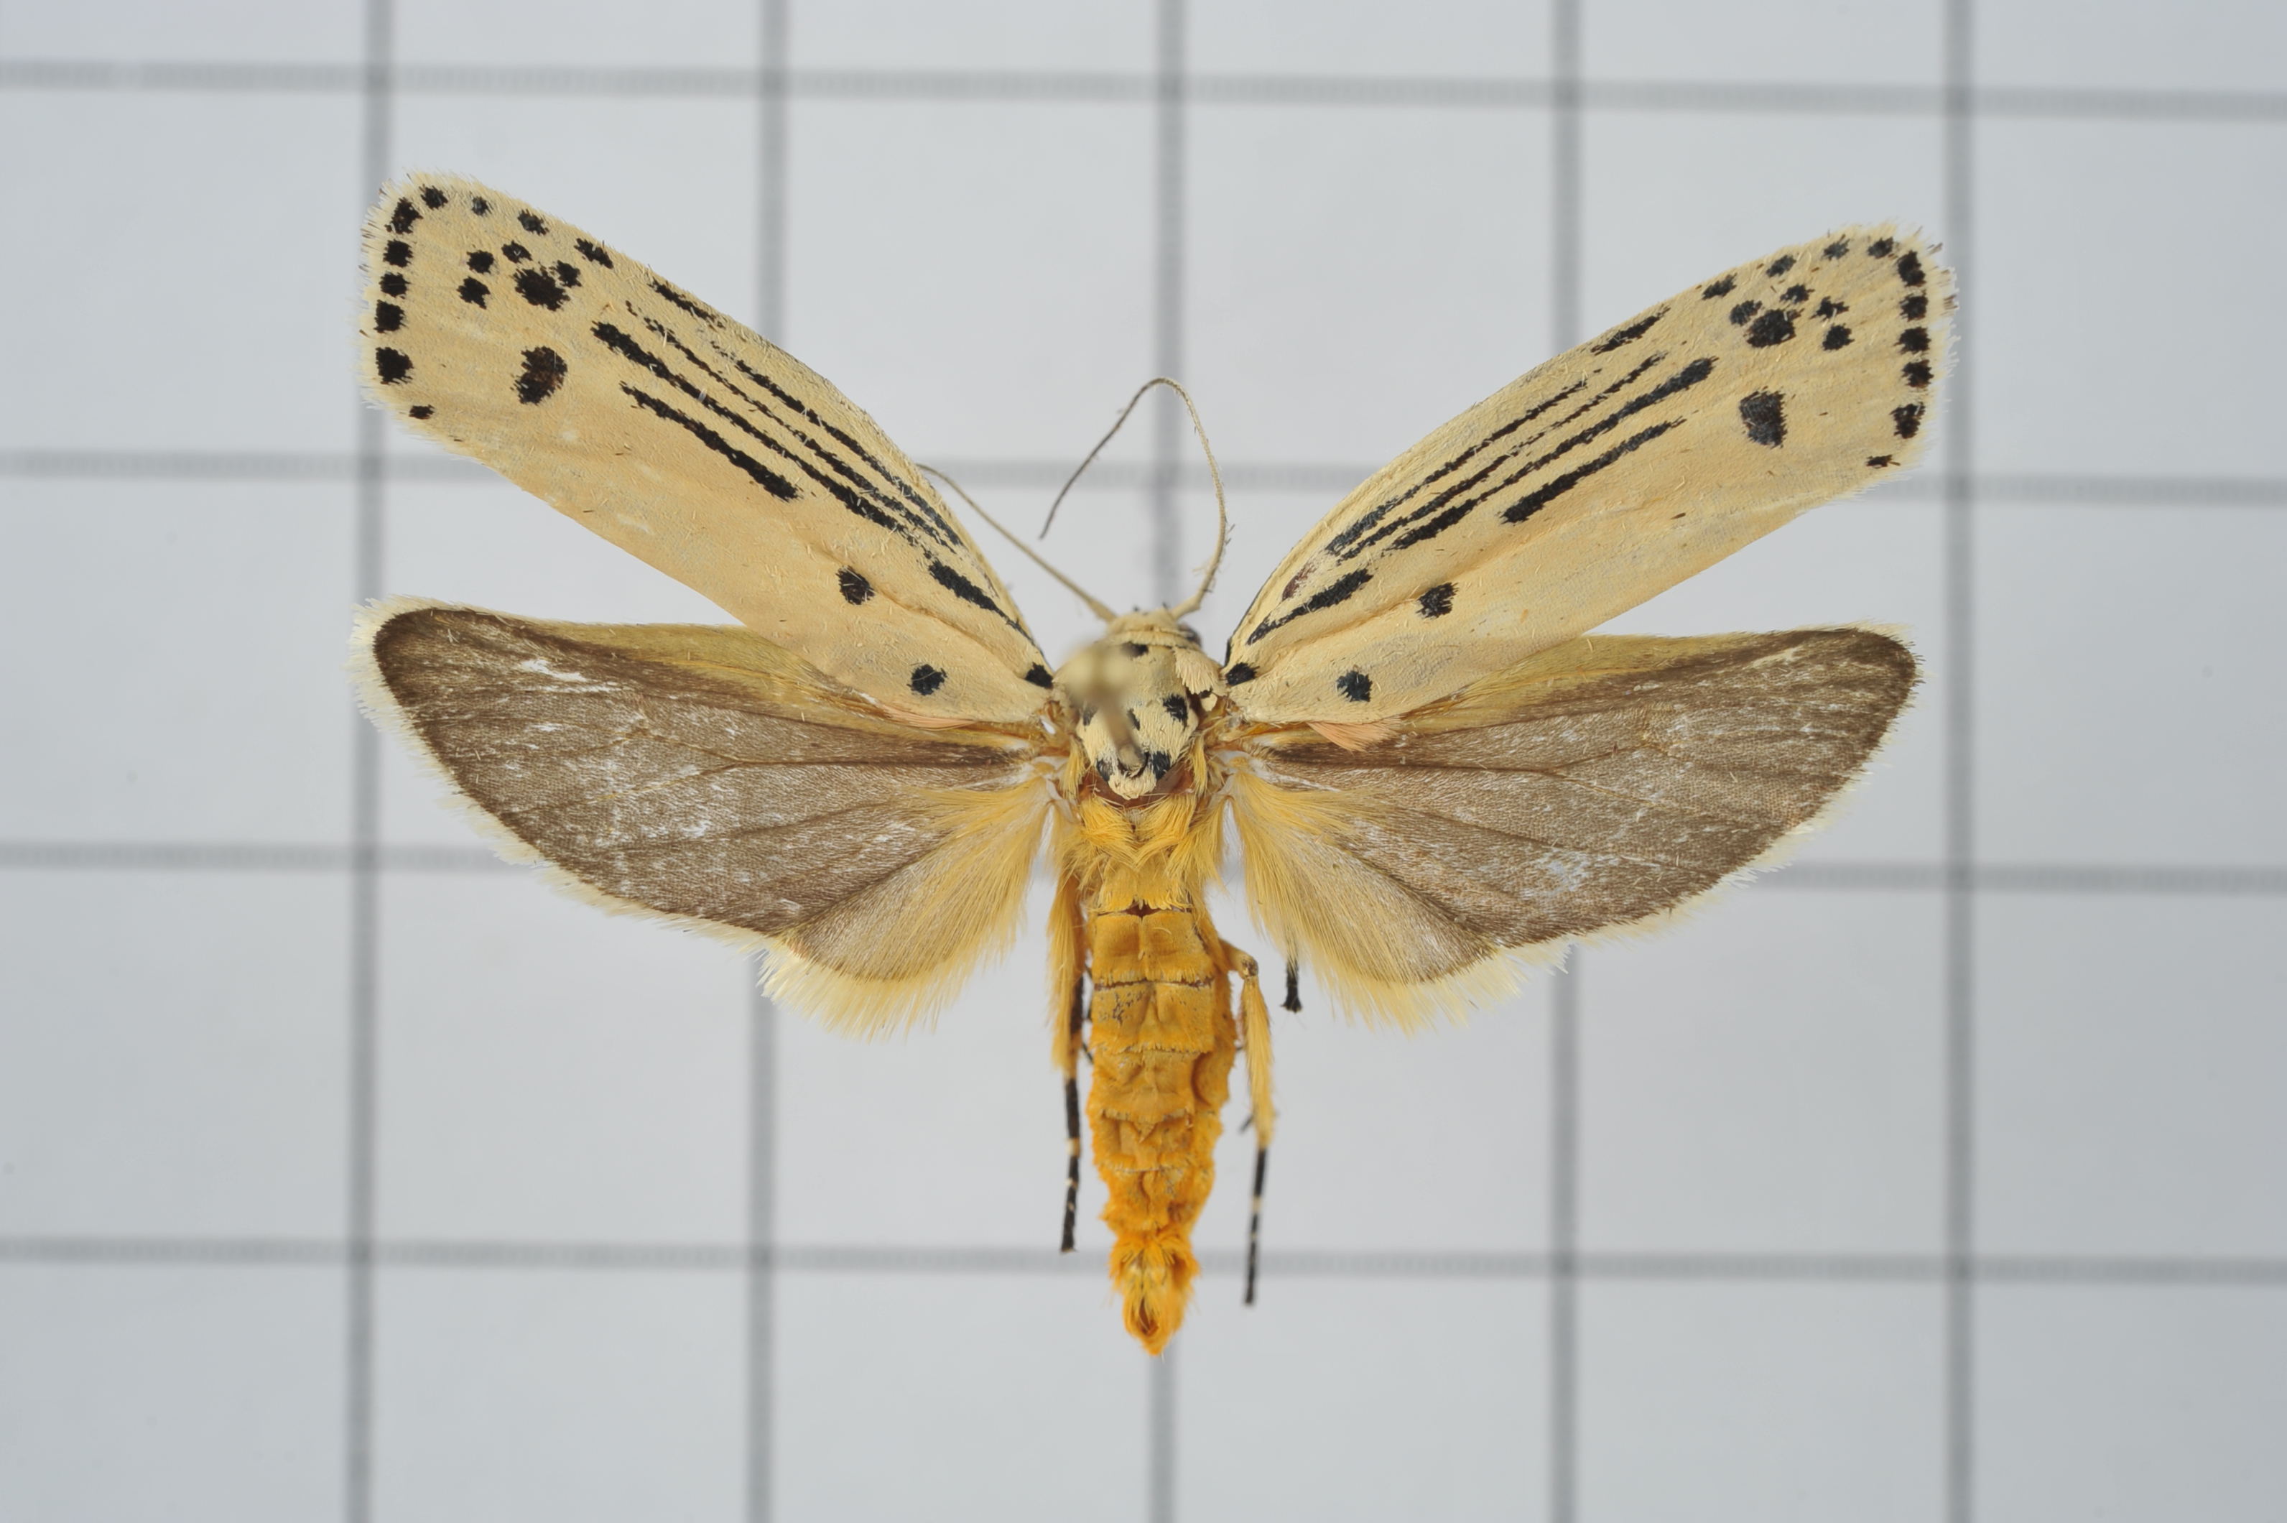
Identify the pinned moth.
Ethmia lineatonotella
